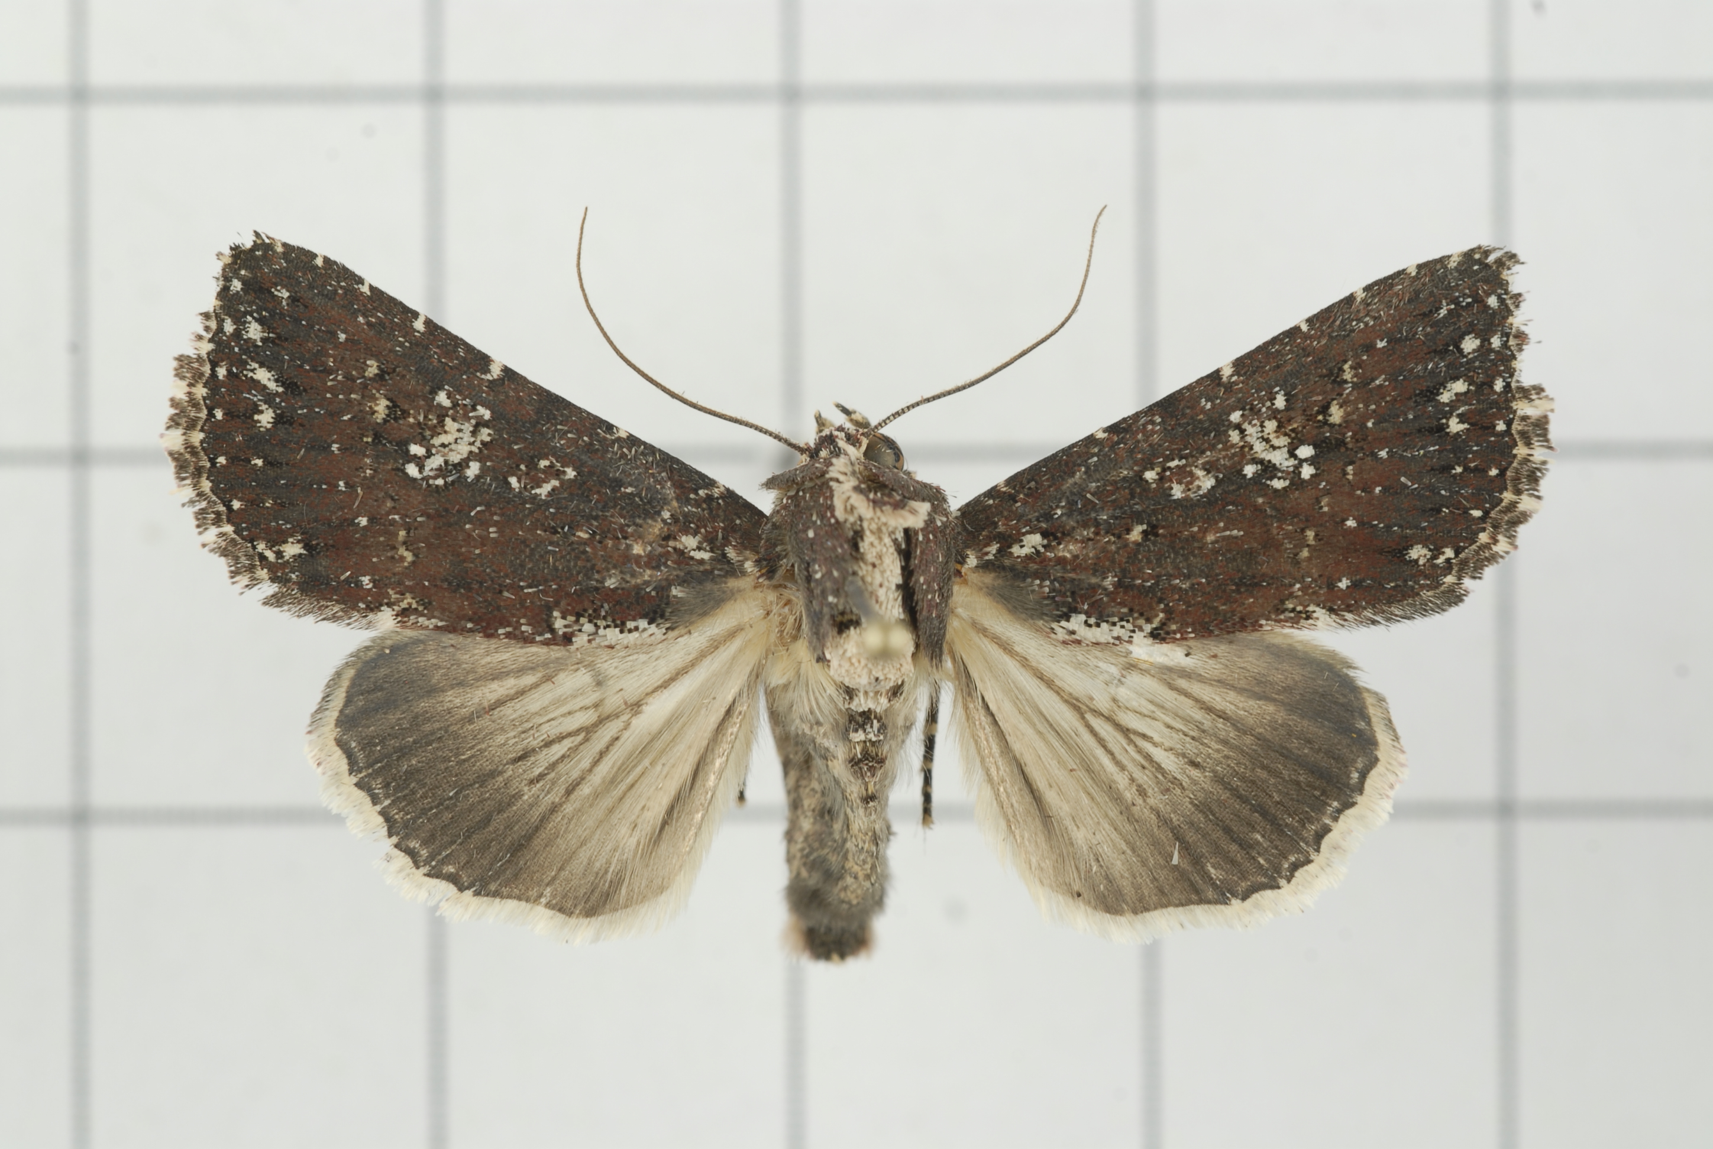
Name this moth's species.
Condica albigutta
